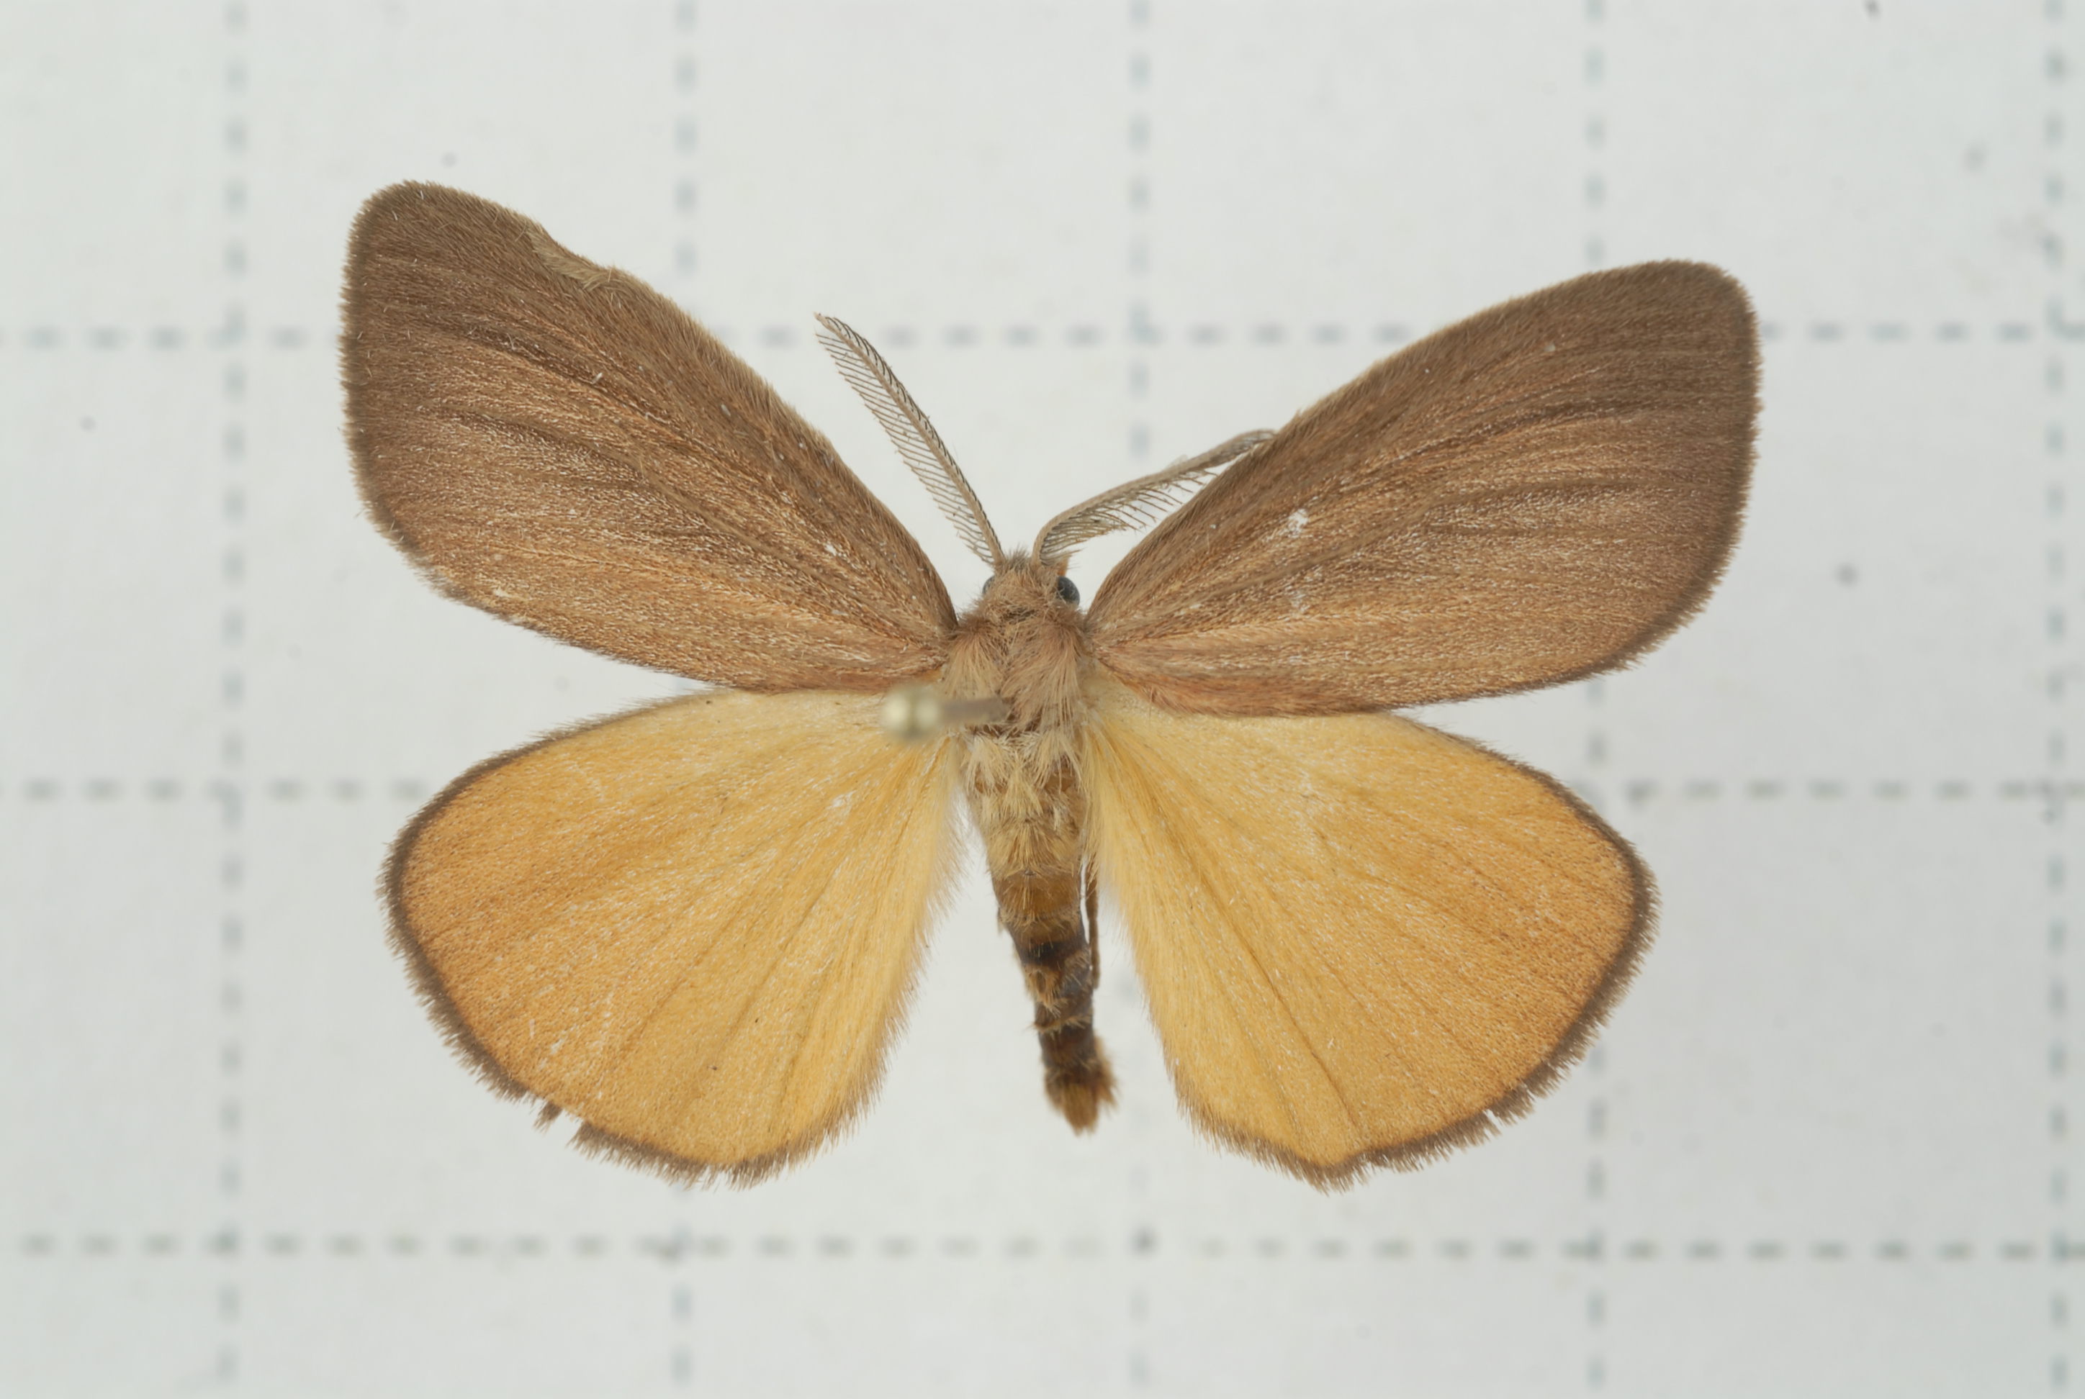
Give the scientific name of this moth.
Pantana substrigosa
